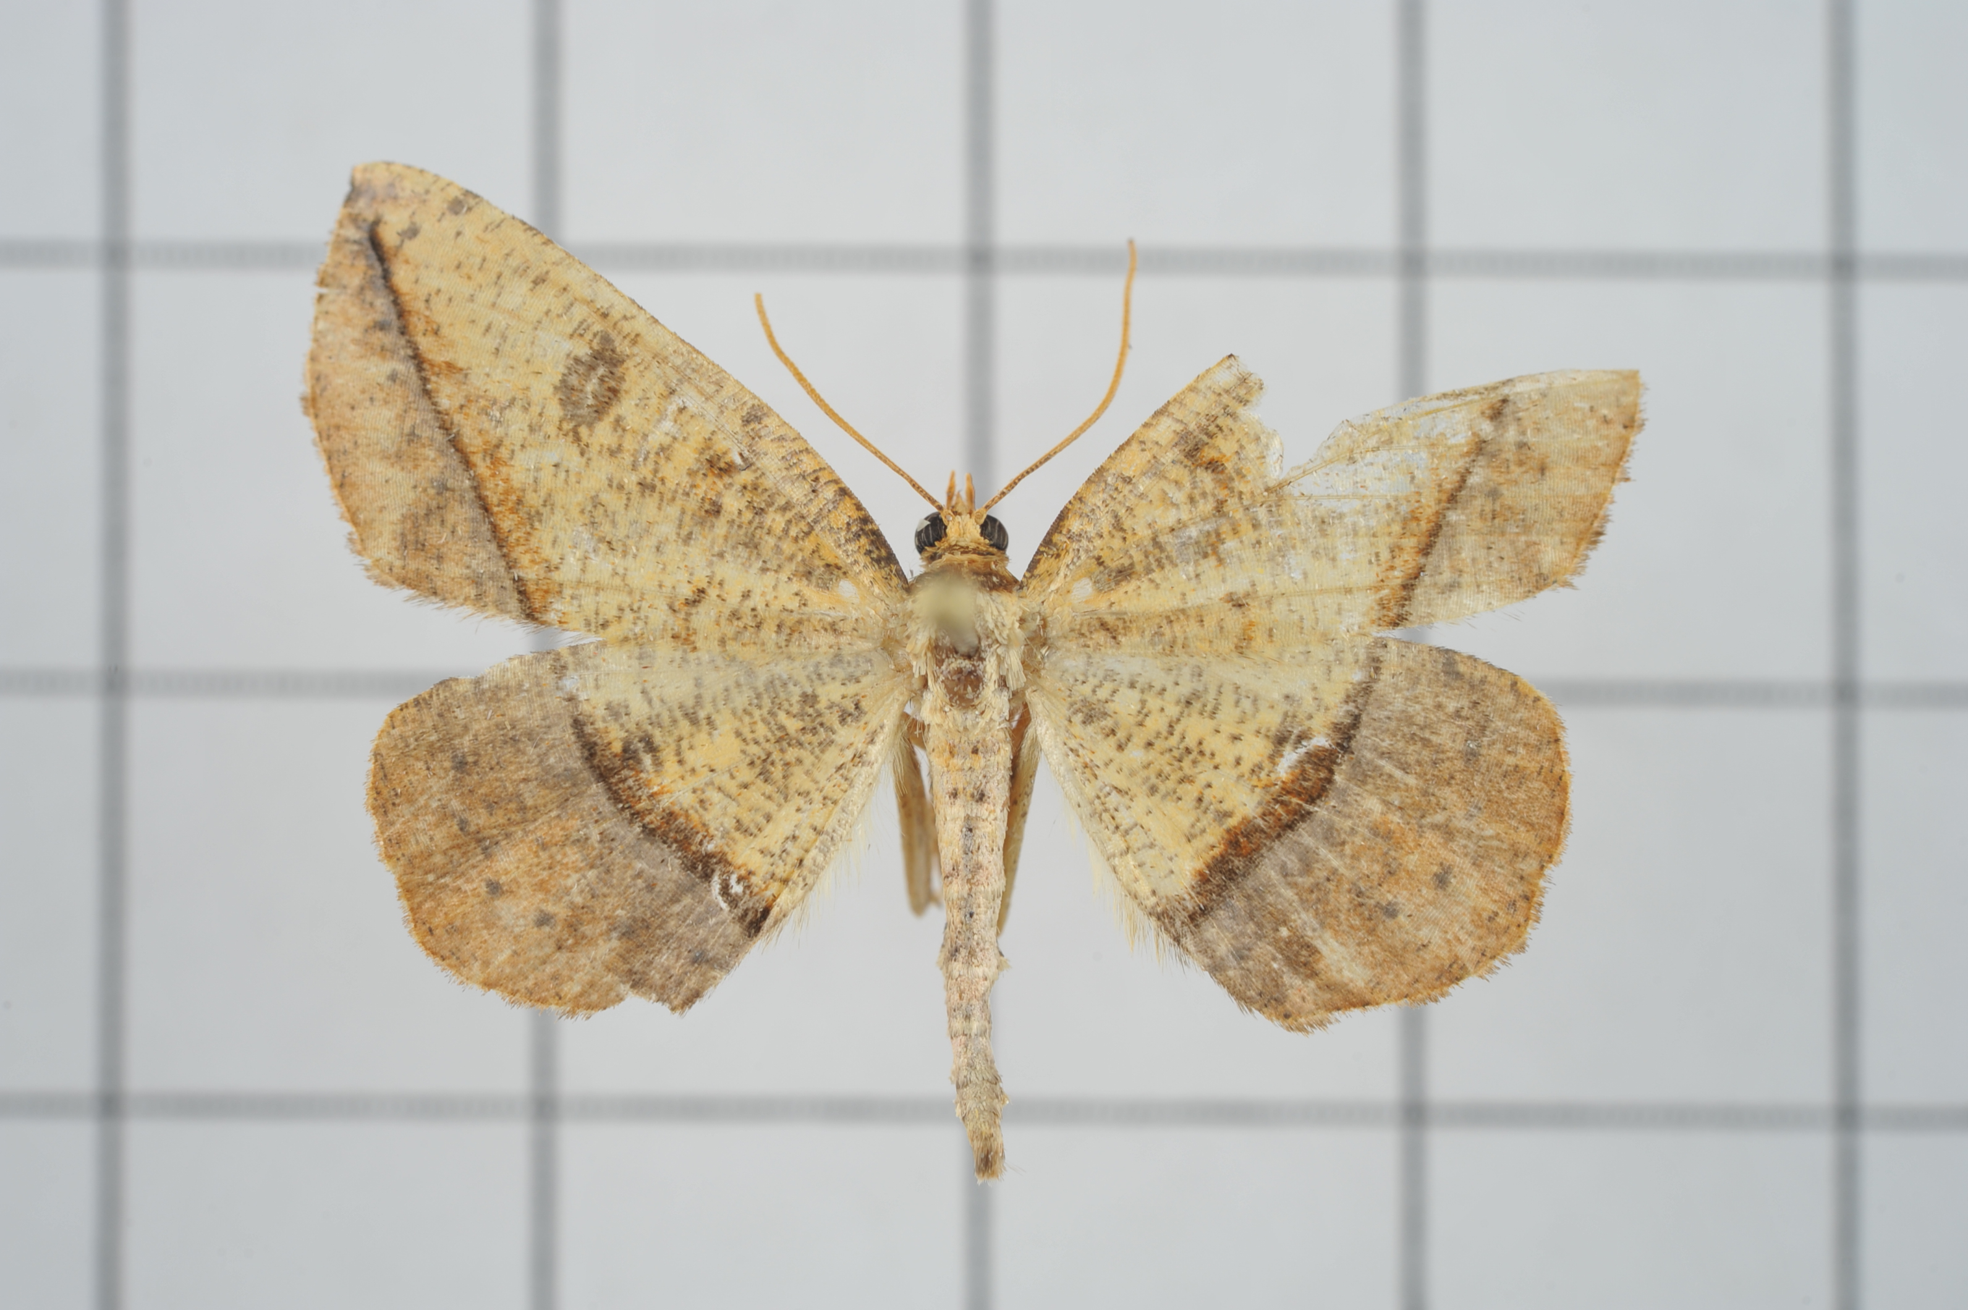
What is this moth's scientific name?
Entomopteryx rubridisca
